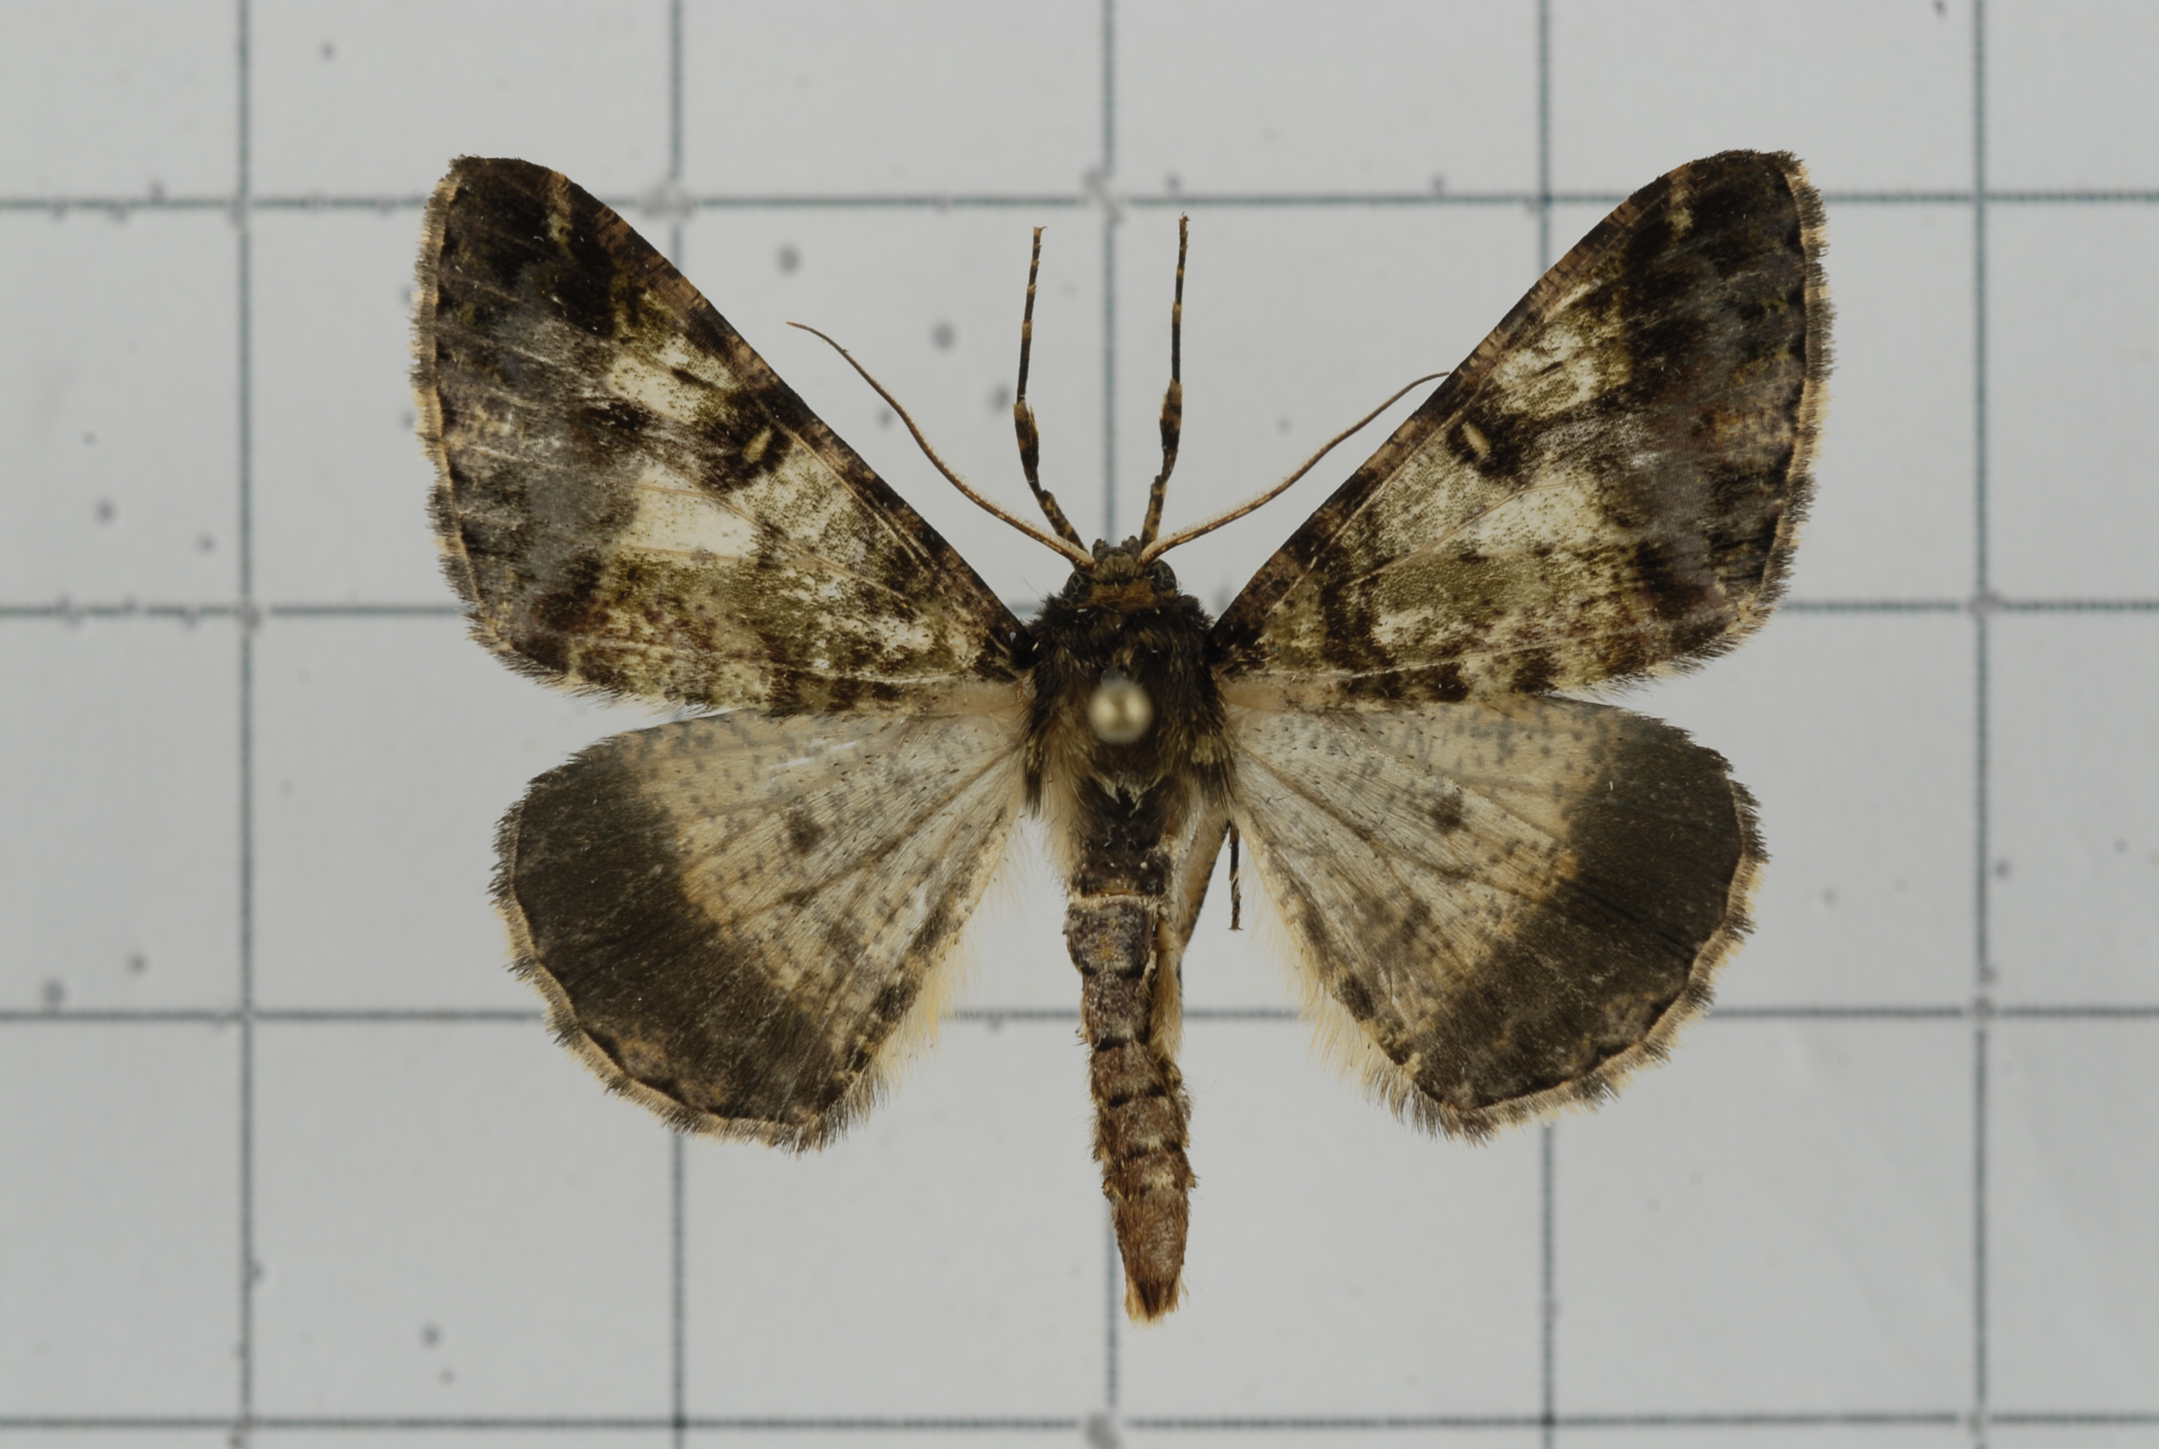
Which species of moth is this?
Gasterocome pannosaria orta
